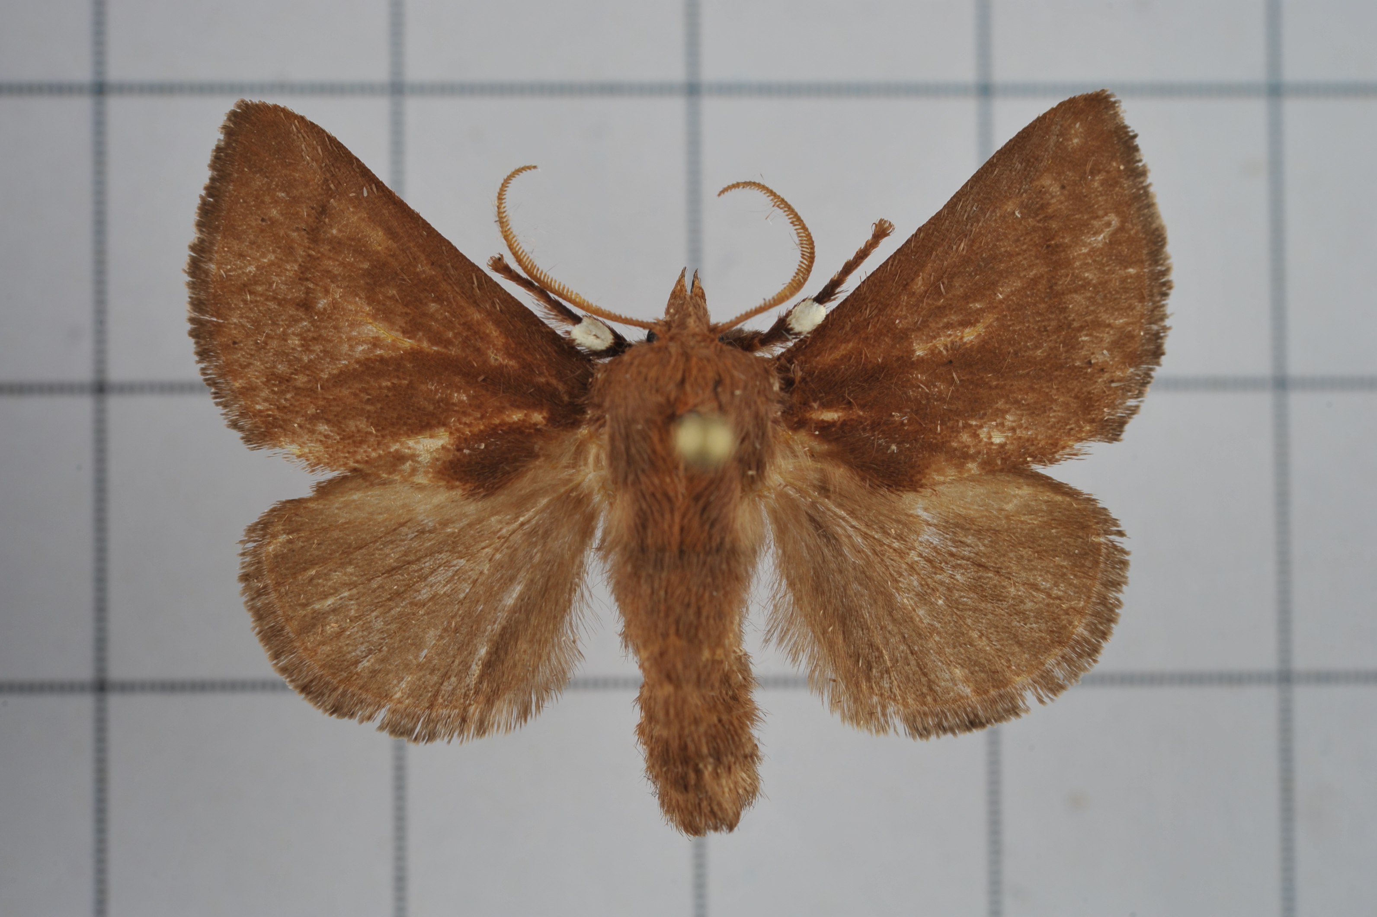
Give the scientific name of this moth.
Griseothosea rufula
